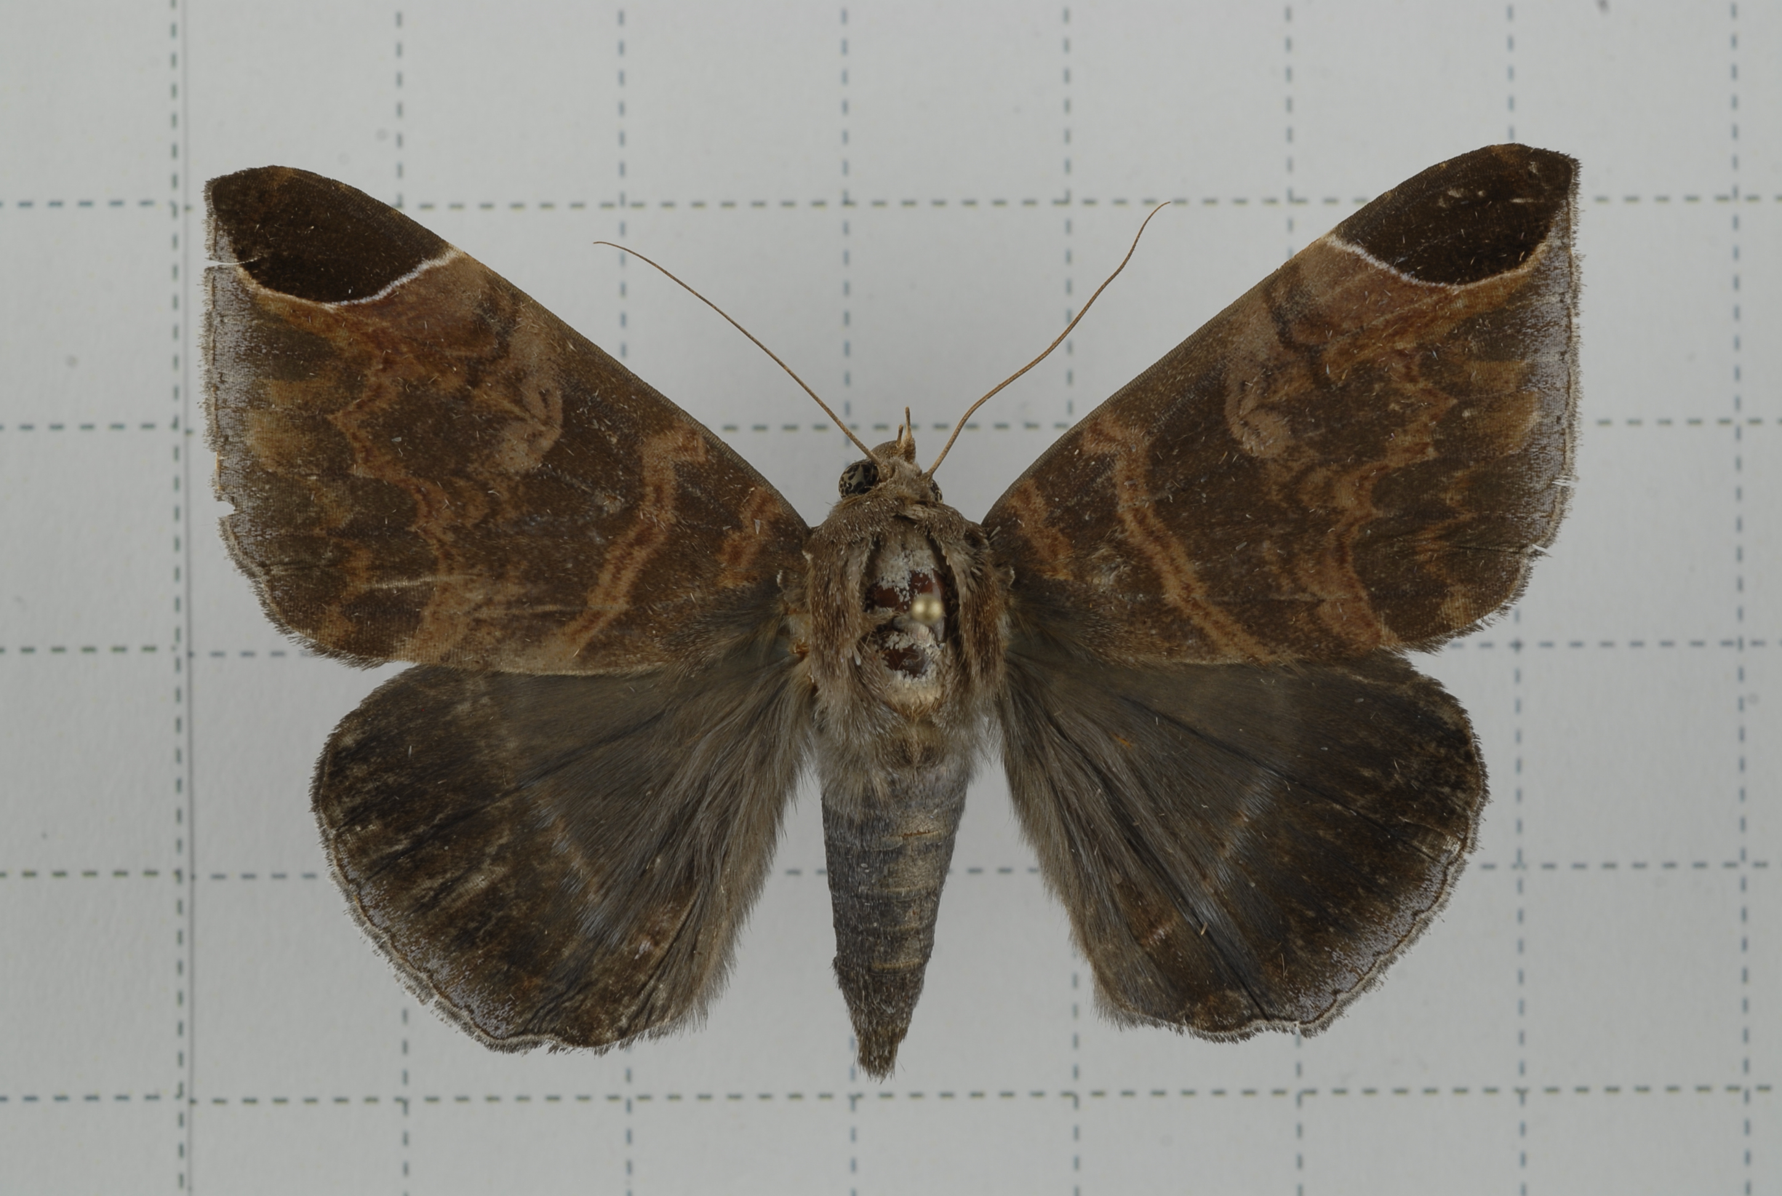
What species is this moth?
Pindara illibata
